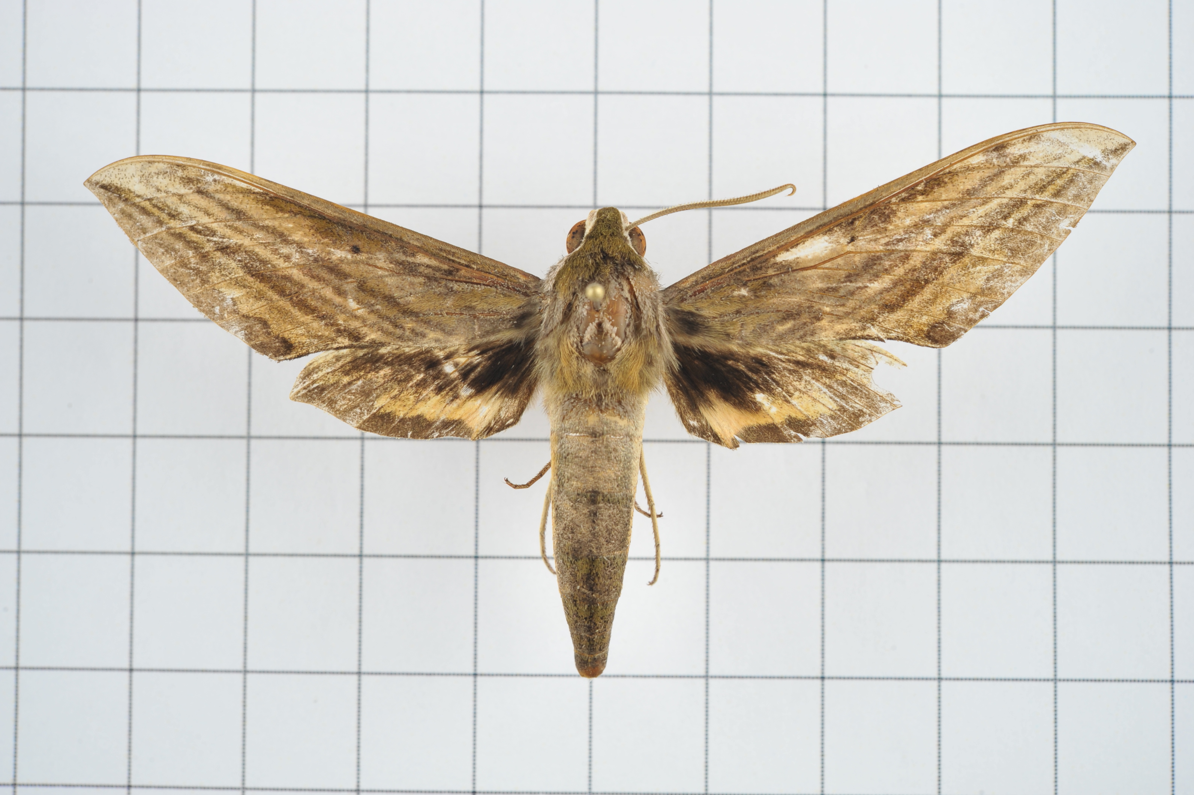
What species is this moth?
Cechetra minor
